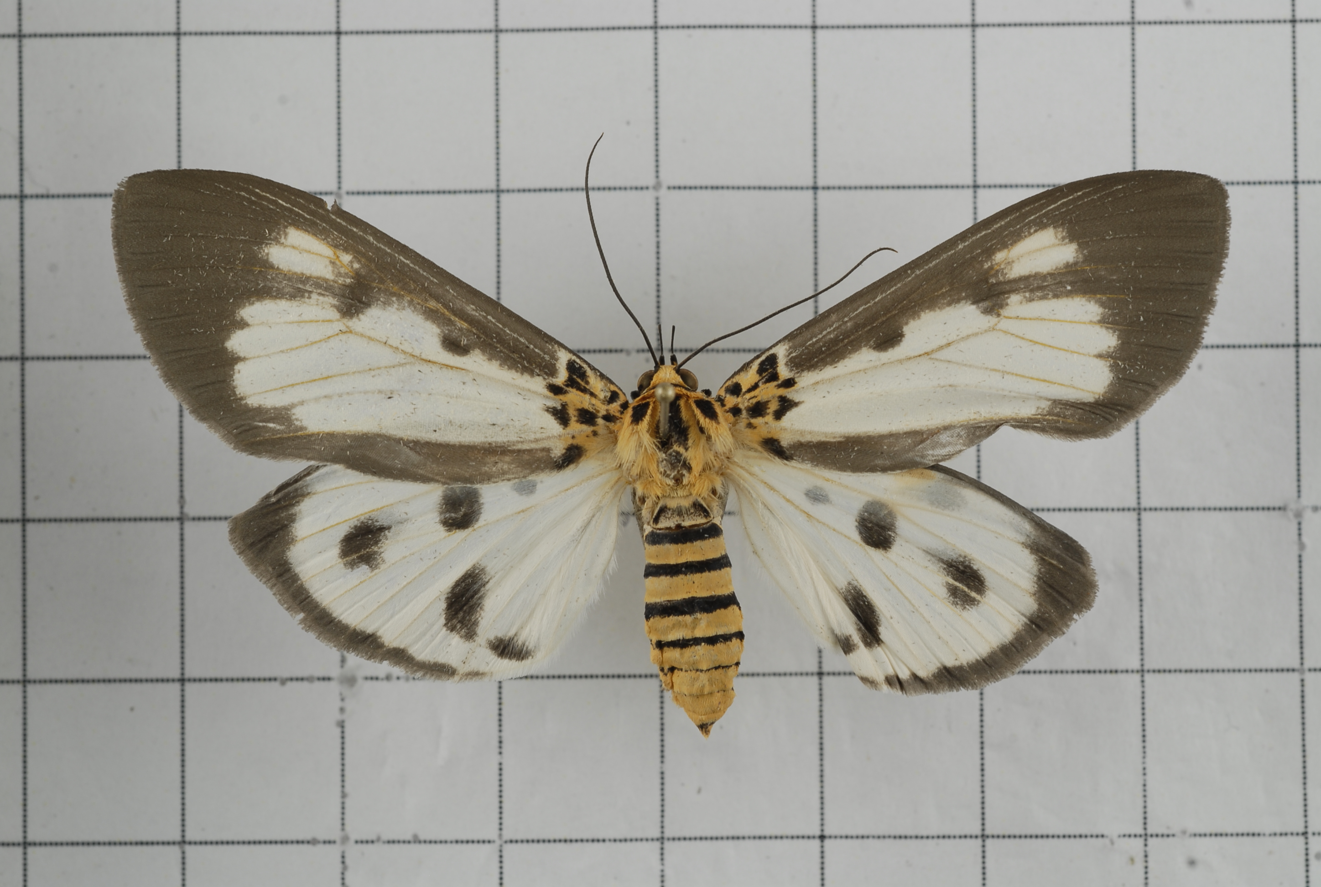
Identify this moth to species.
Asota plana lacteata
